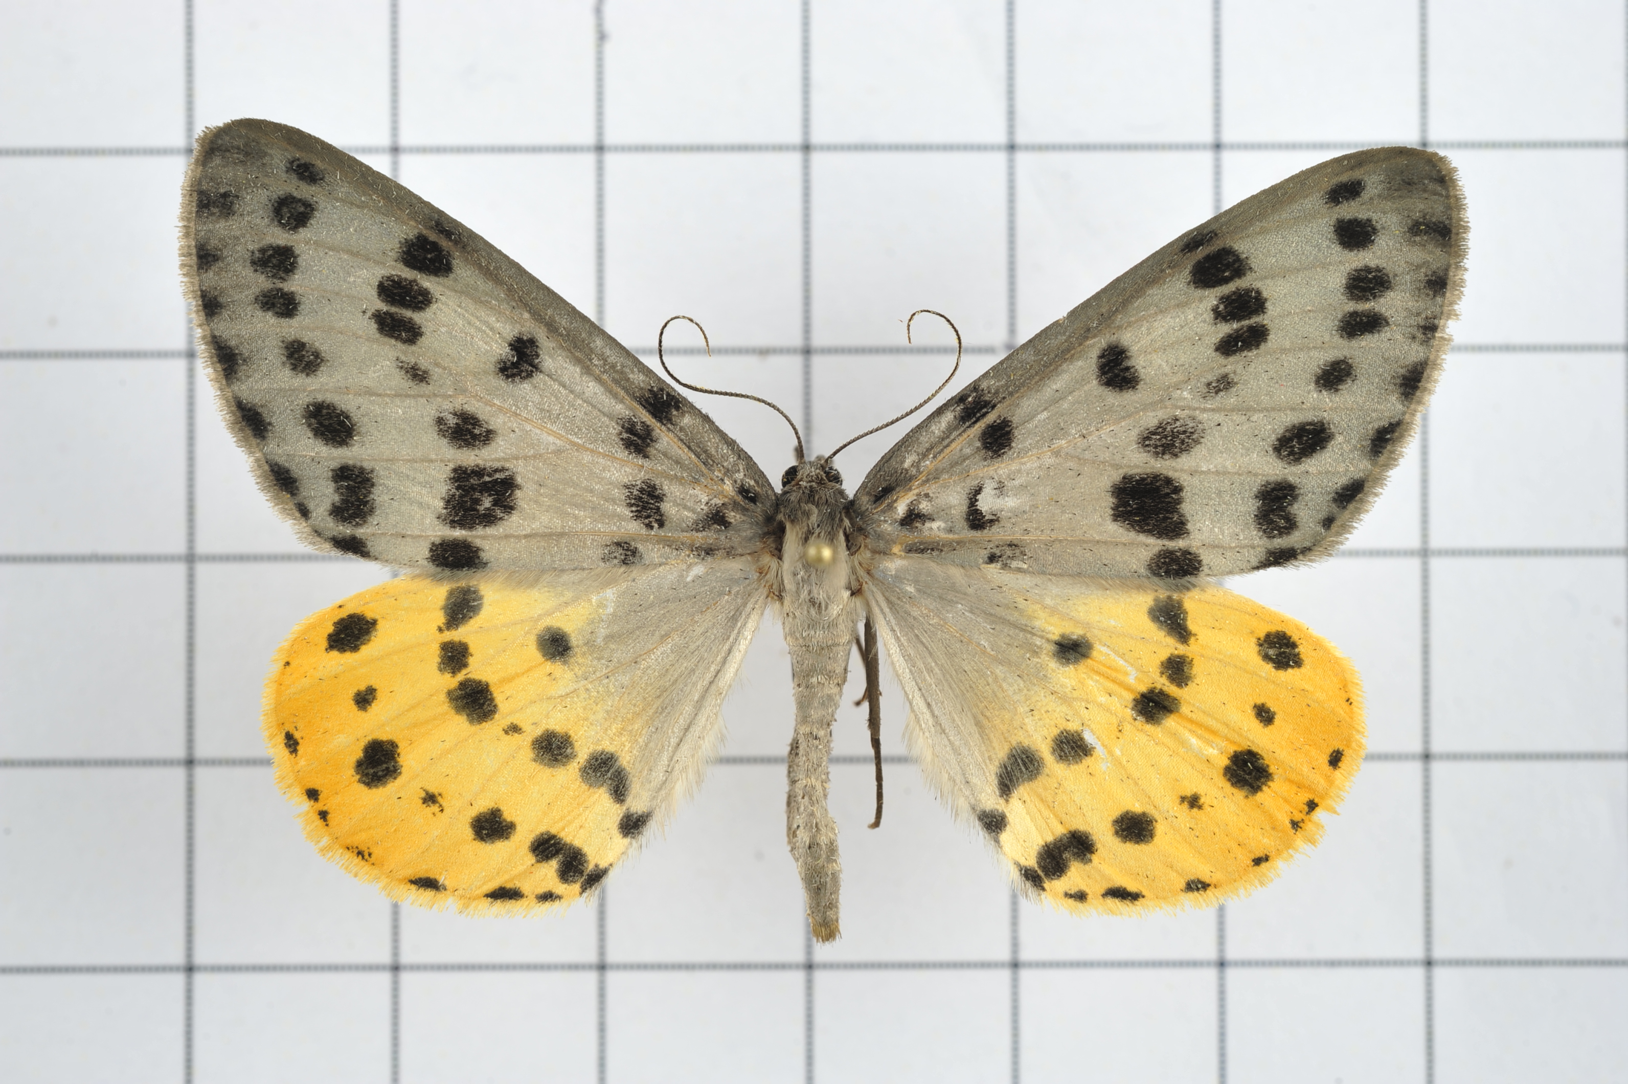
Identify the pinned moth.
Arichanna postflava
